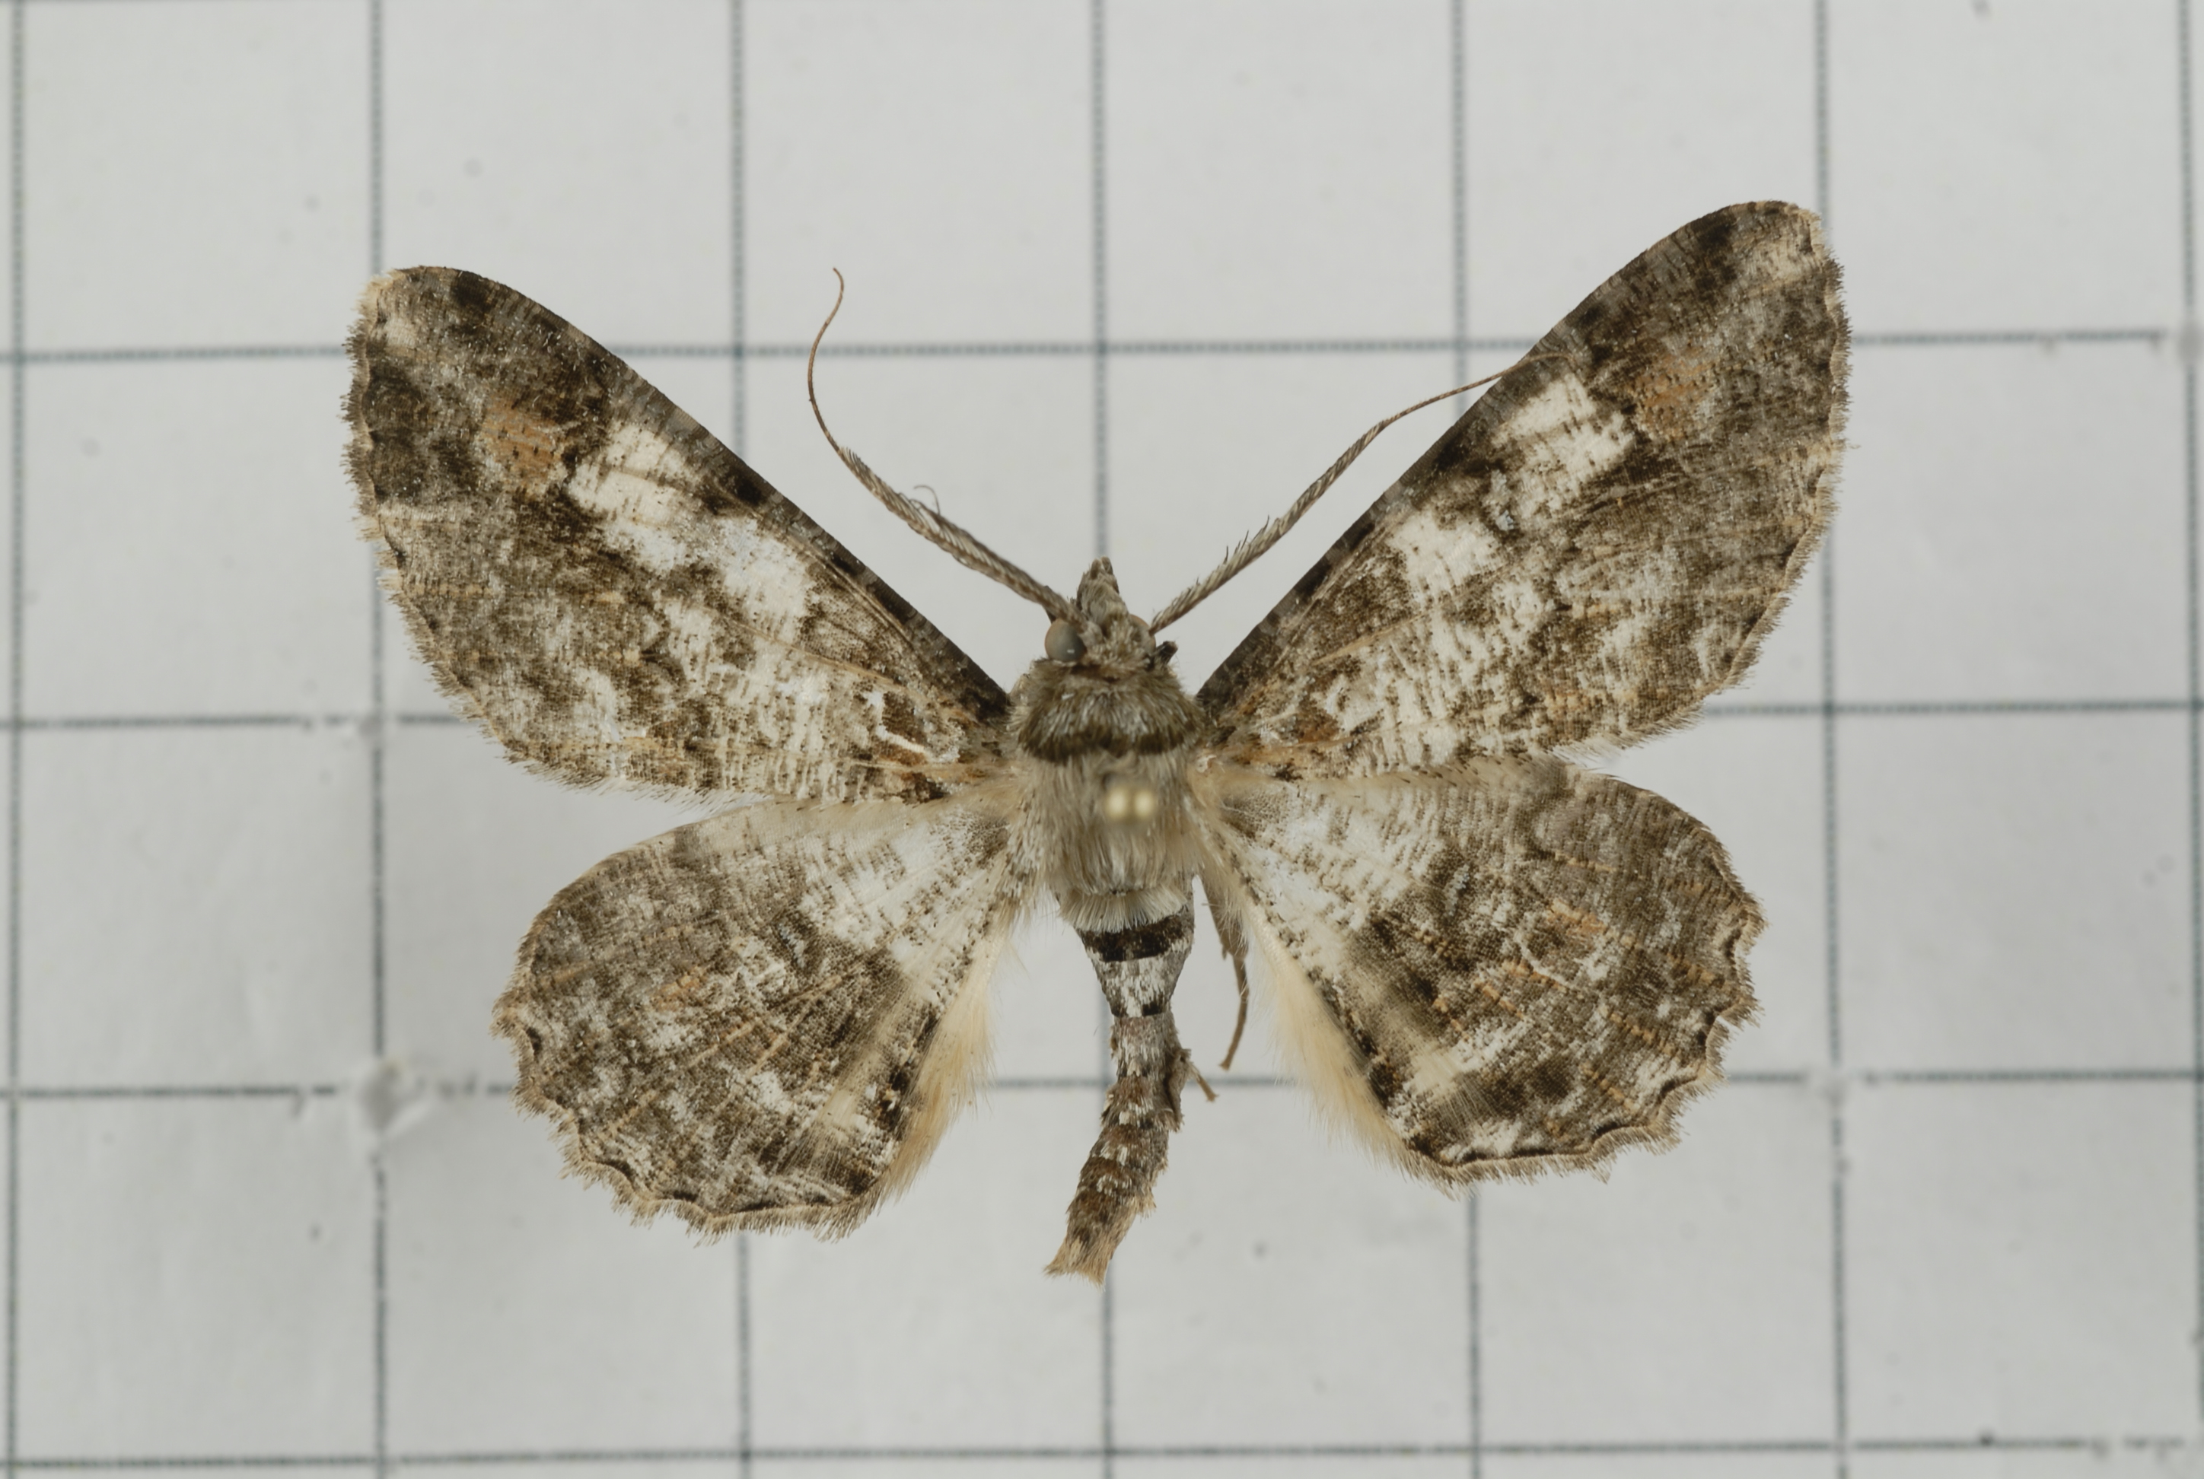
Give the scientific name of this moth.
Cleora fraterna
